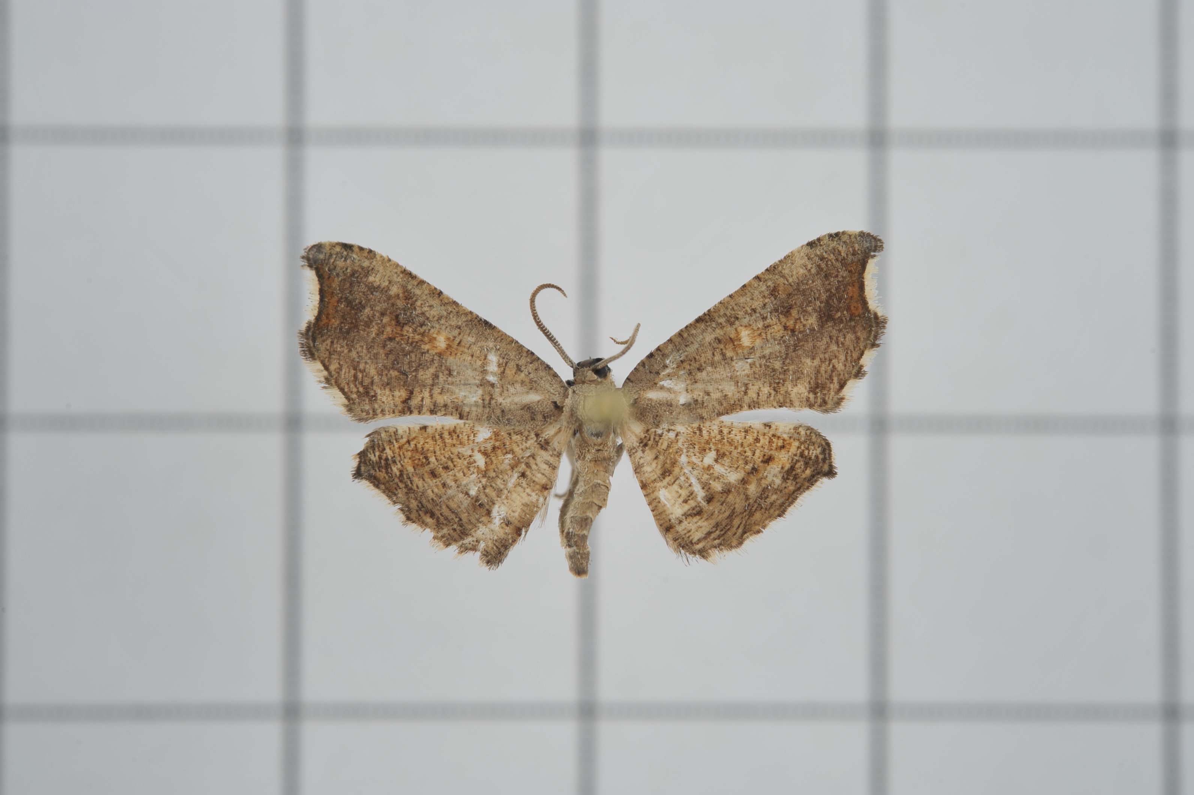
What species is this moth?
Chundana emarginata
